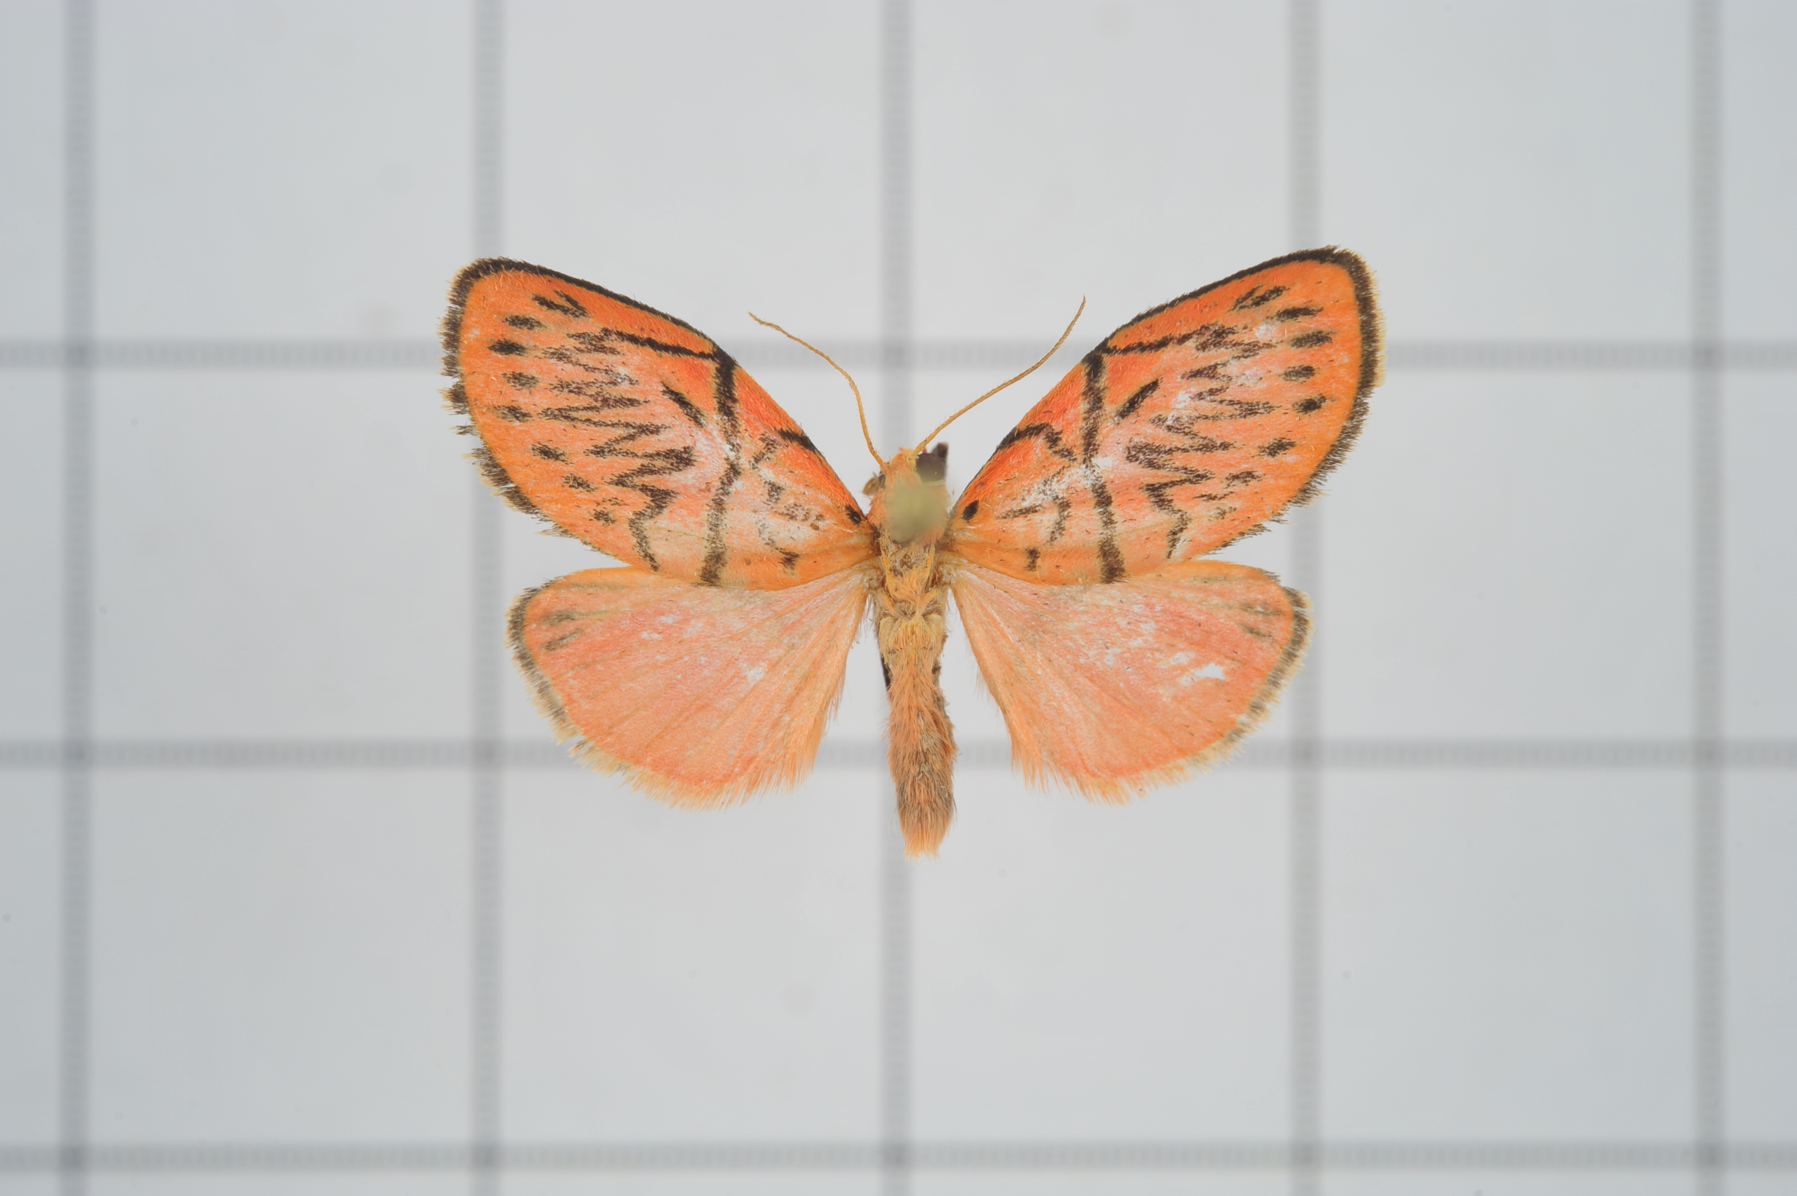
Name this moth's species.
Sesapa honbaensis
